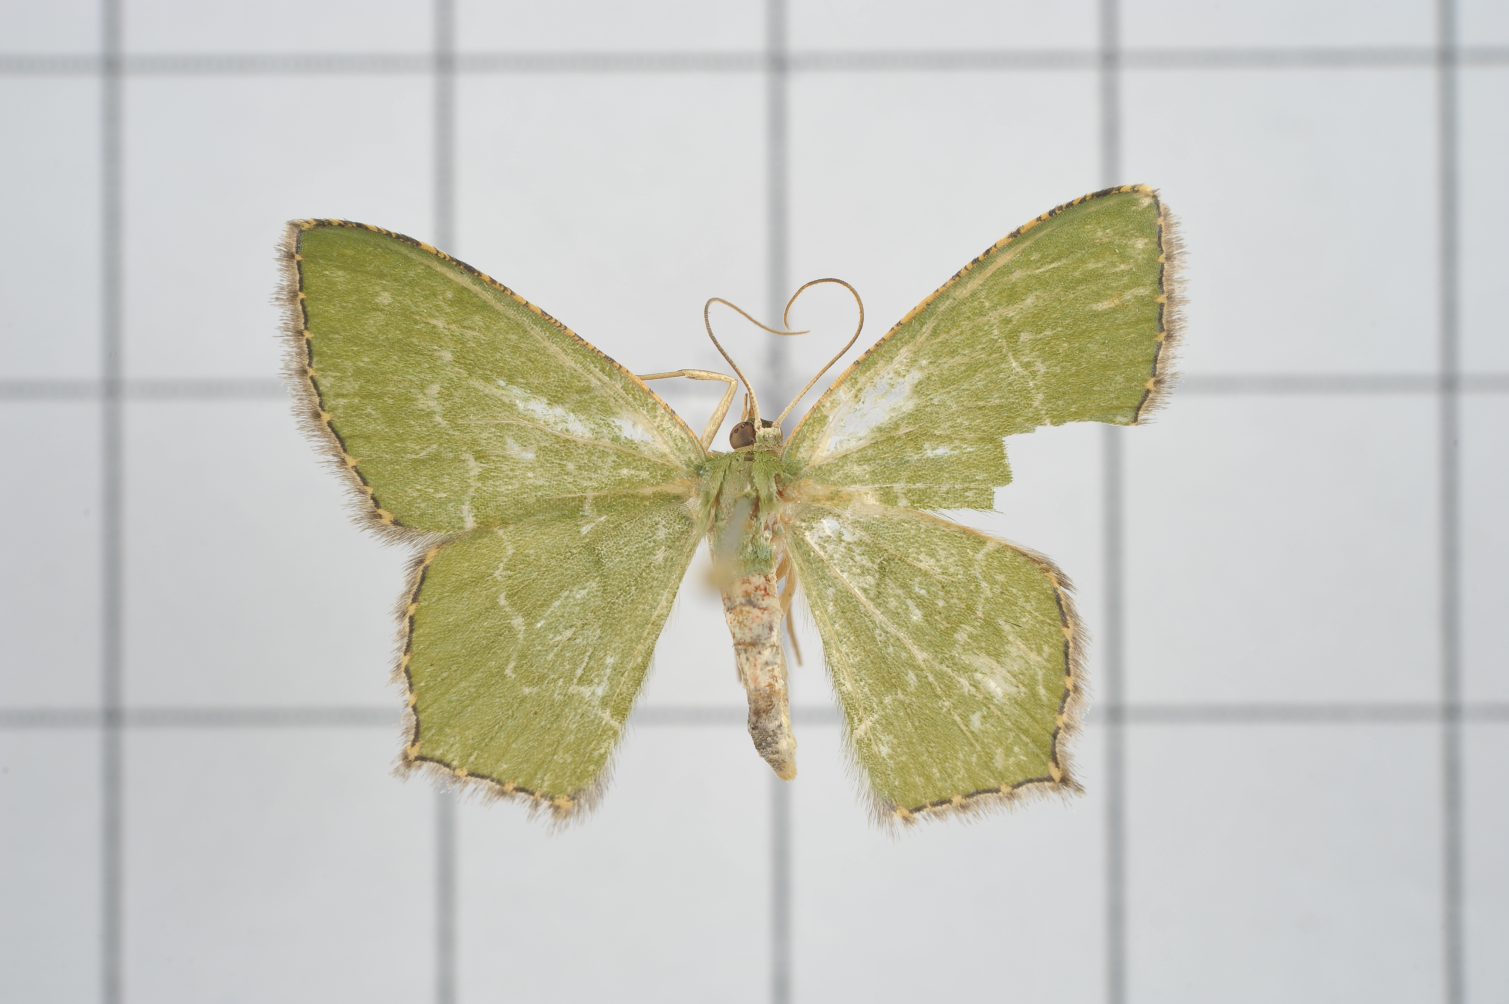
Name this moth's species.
Hemithea tritonaria
